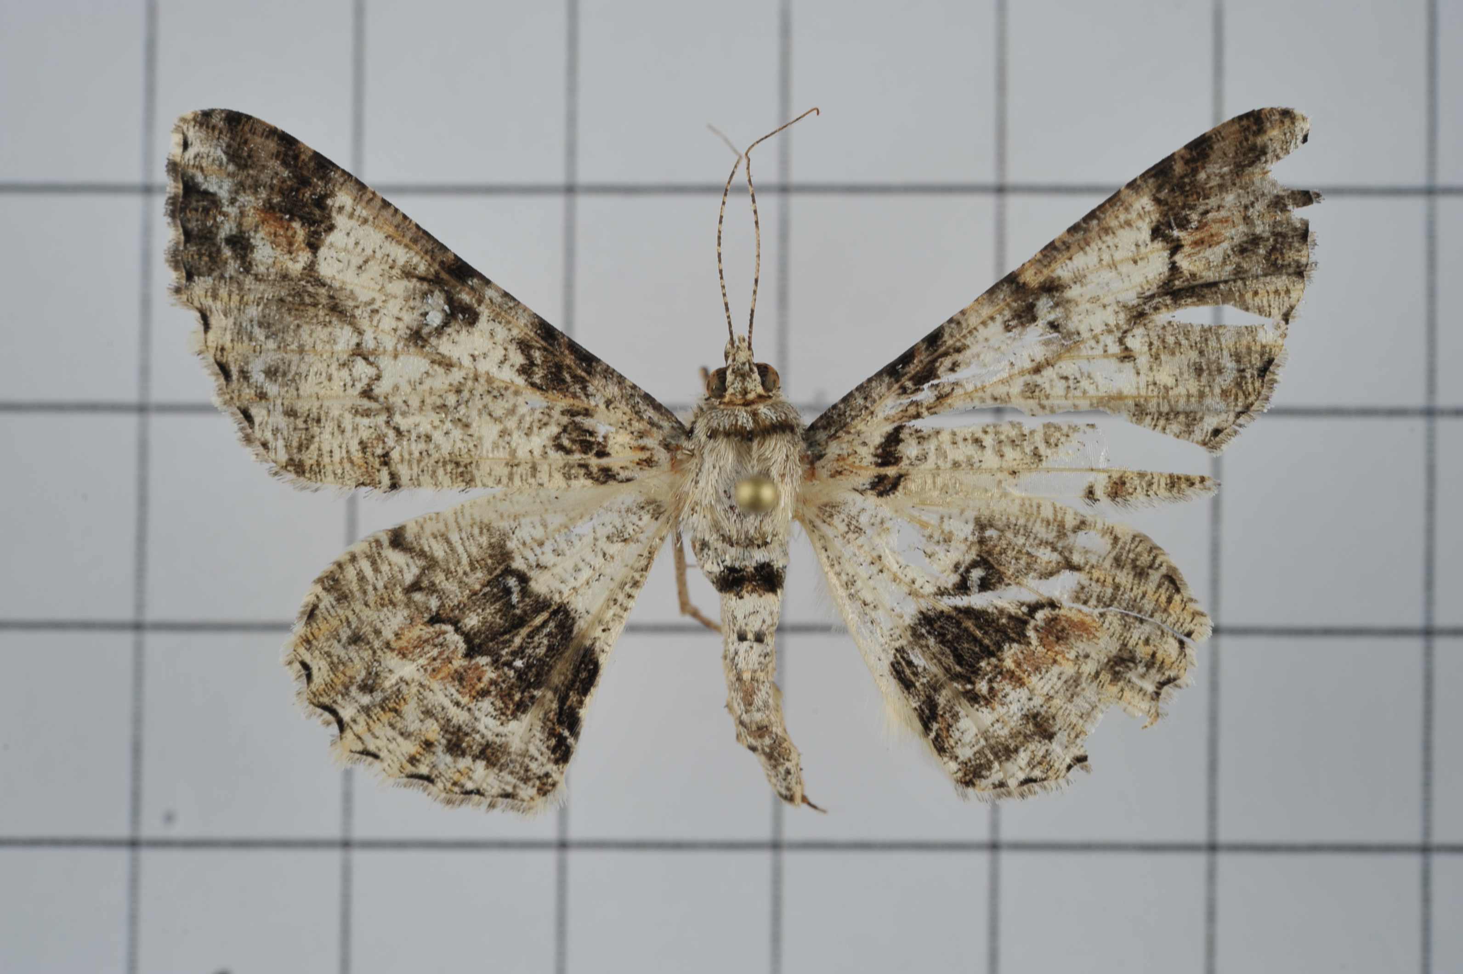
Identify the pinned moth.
Cleora fraterna
